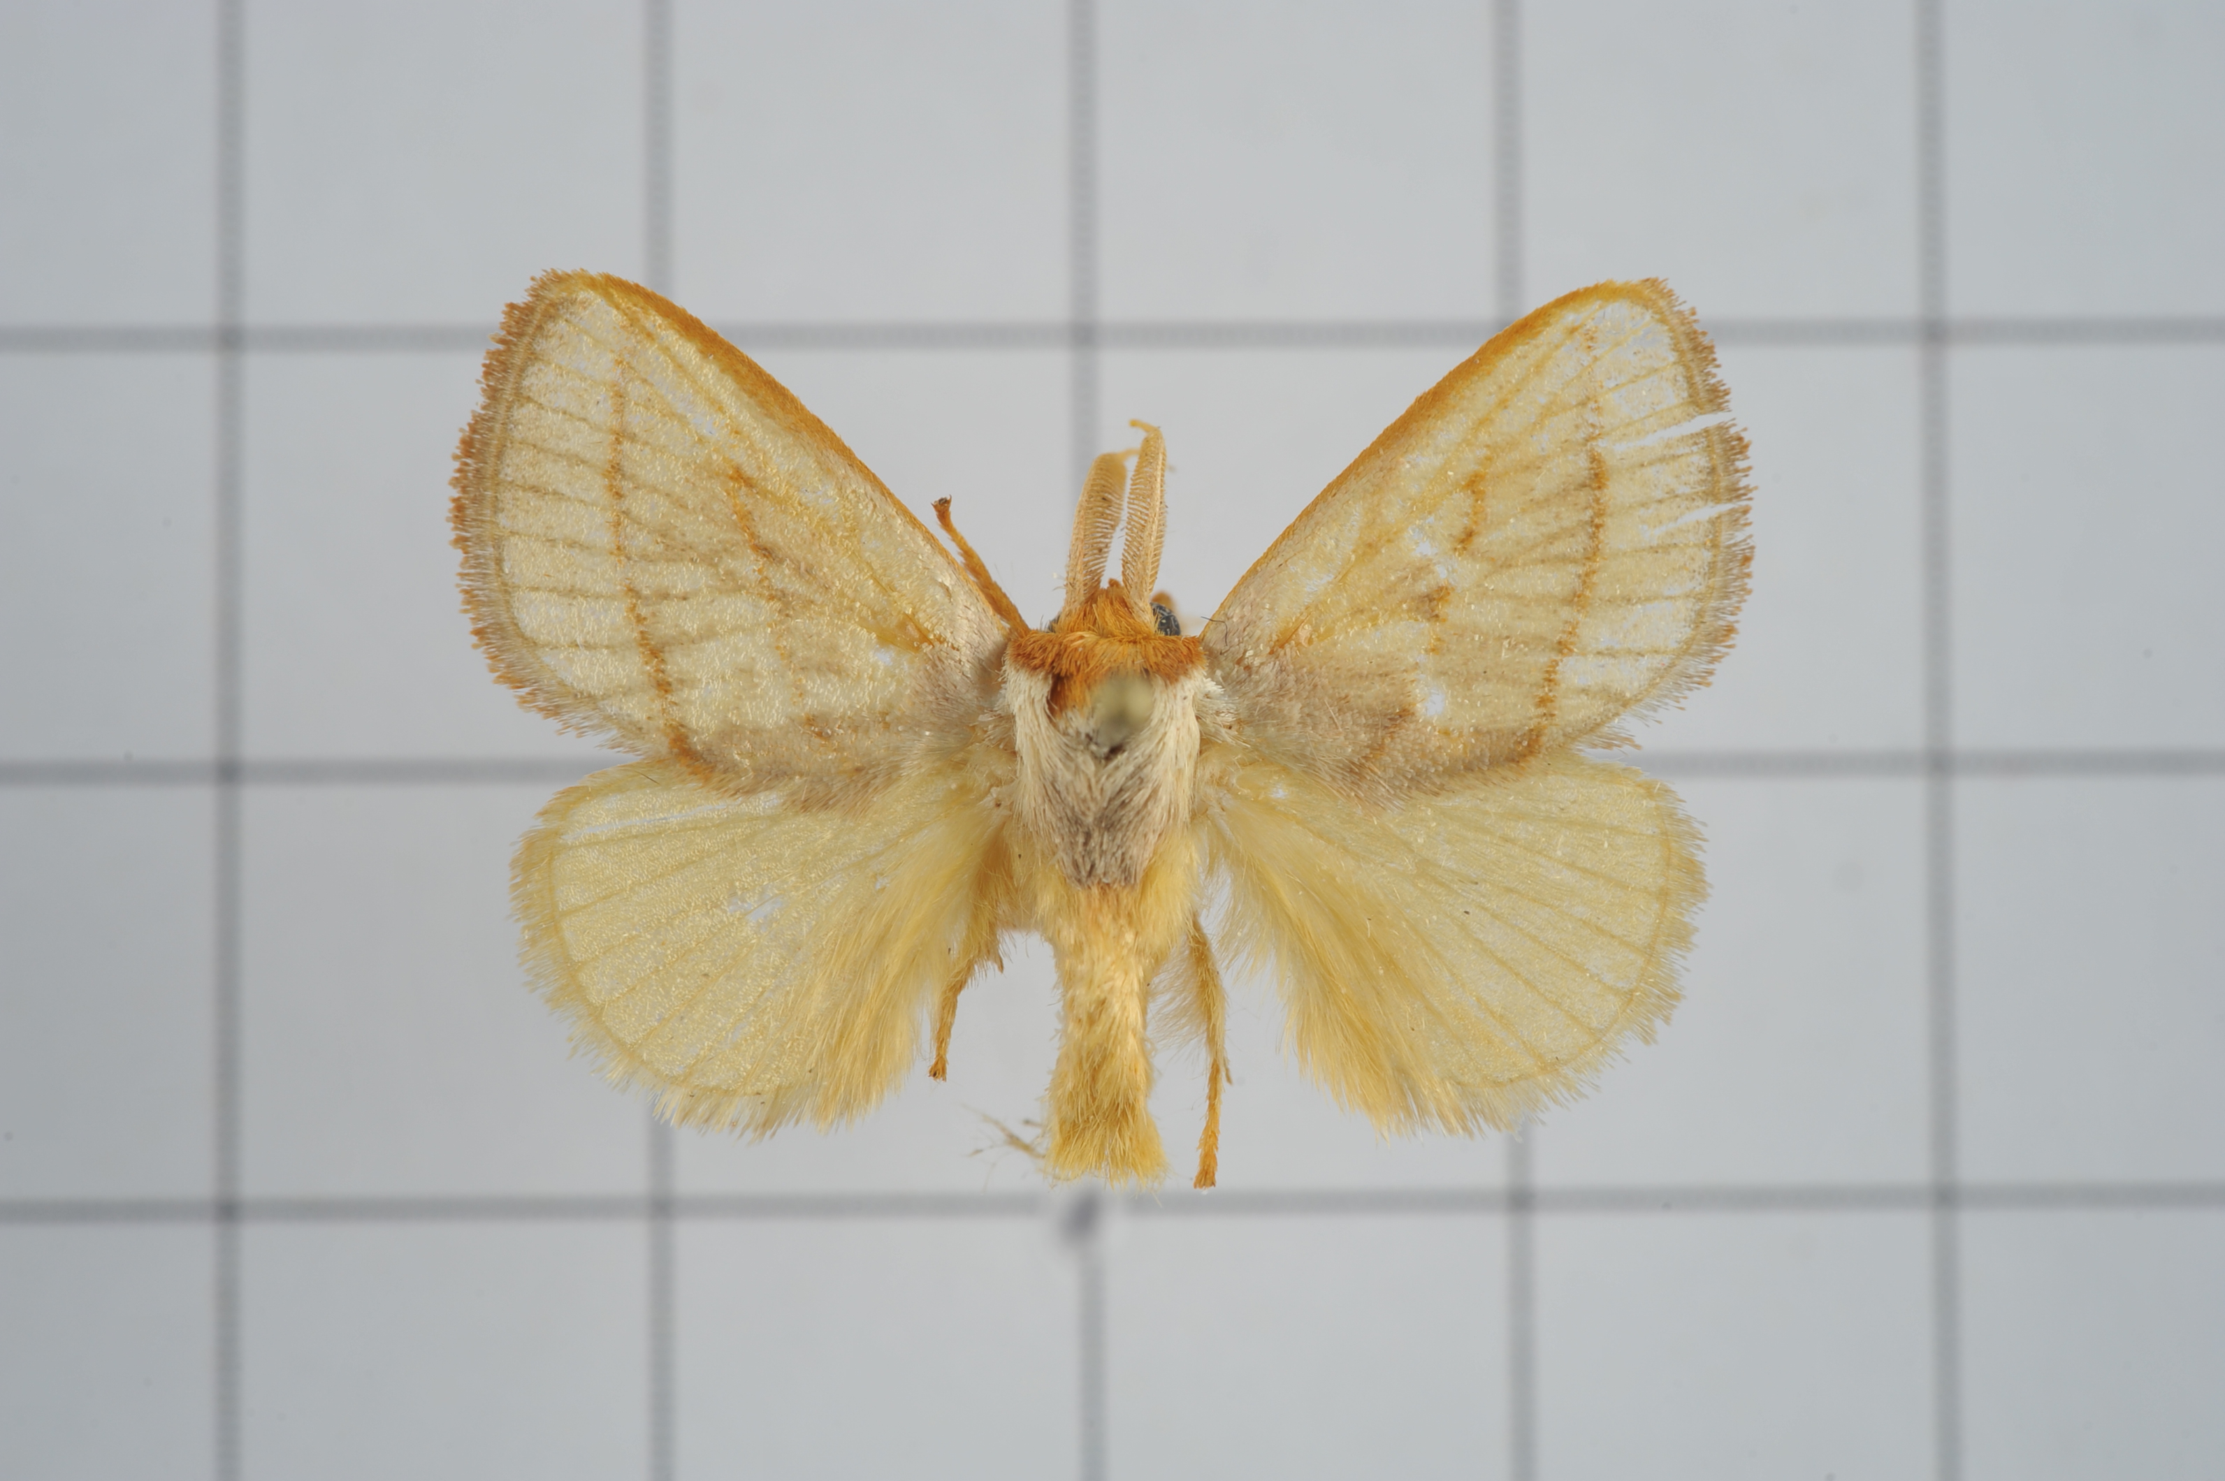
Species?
Cania heppneri
